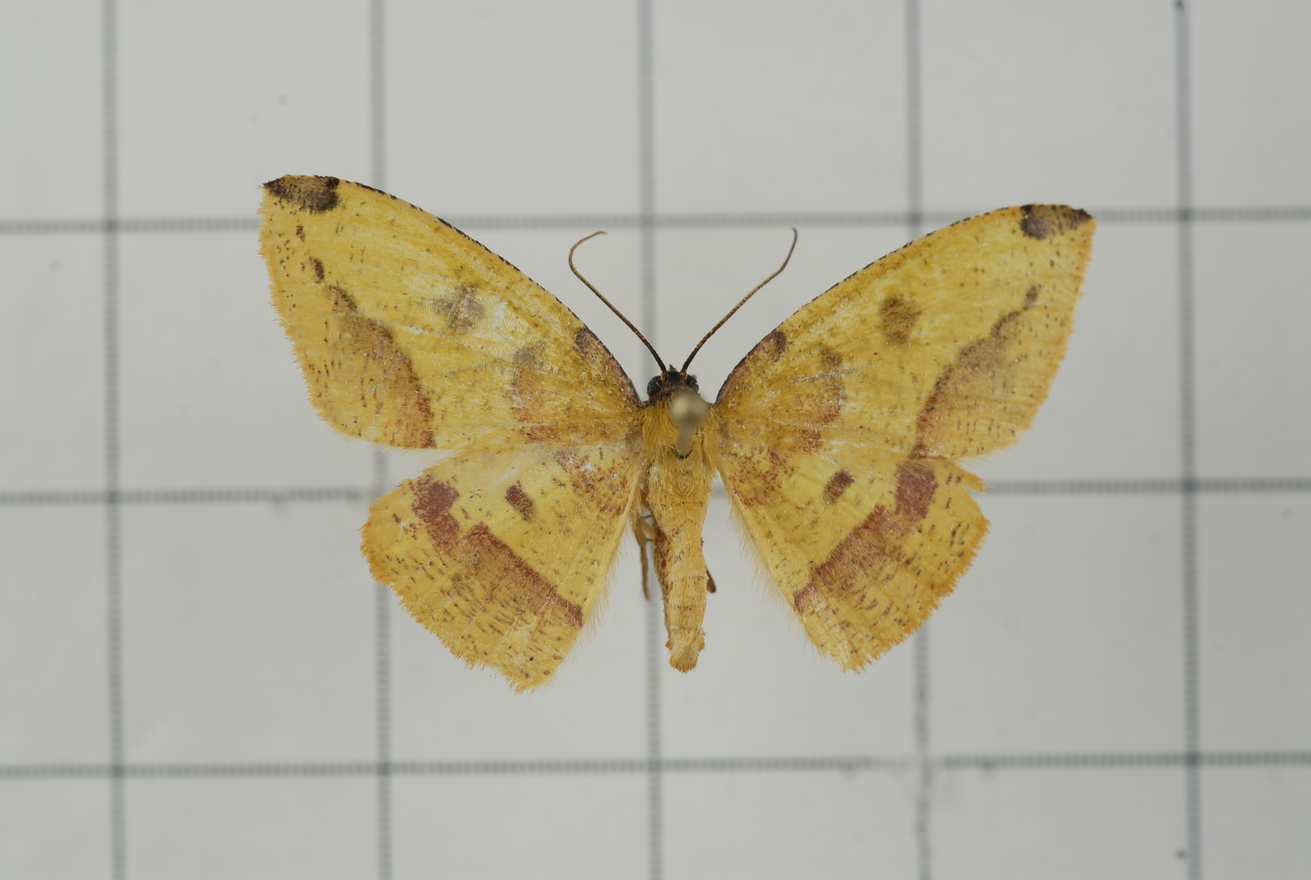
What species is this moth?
Heterolocha coccinea
